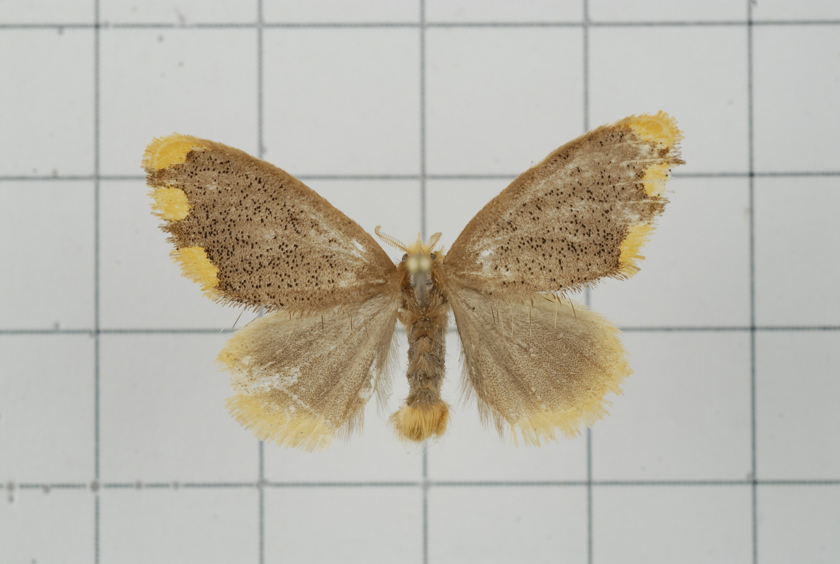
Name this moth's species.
Somena scintillans
